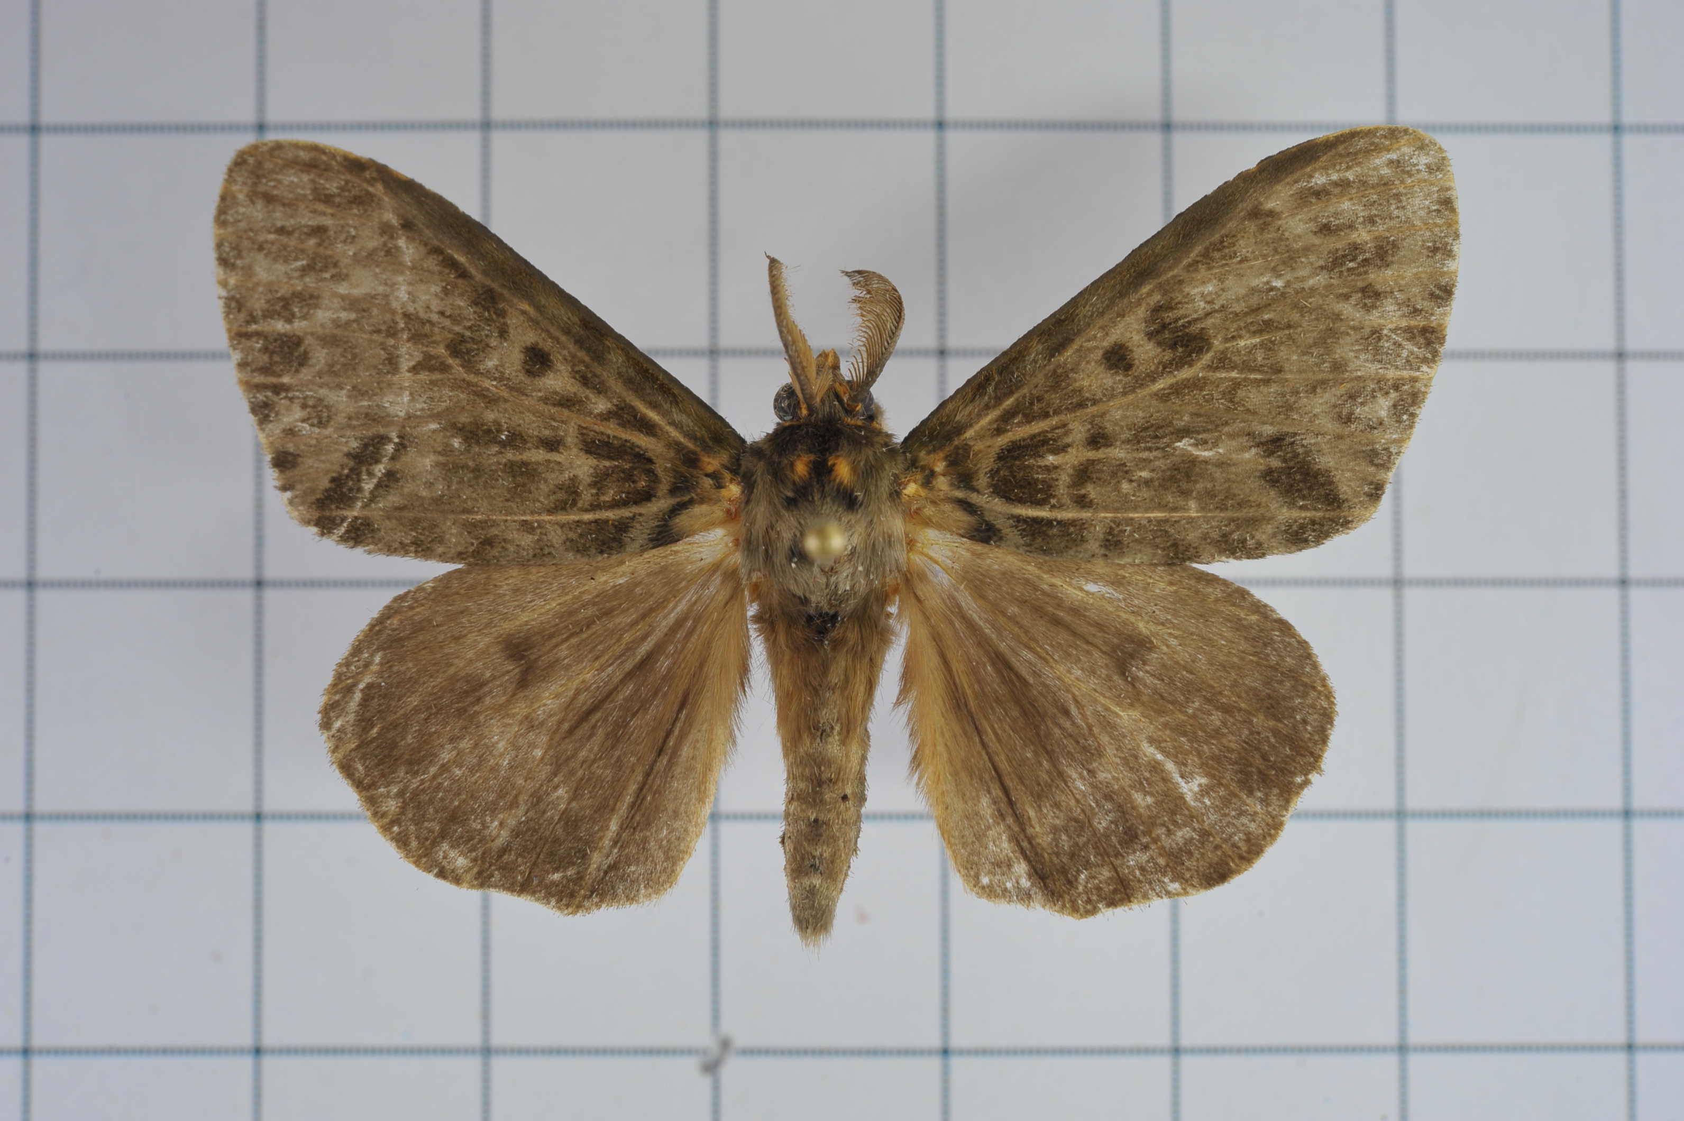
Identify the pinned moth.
Lymantria mathura subpallida
